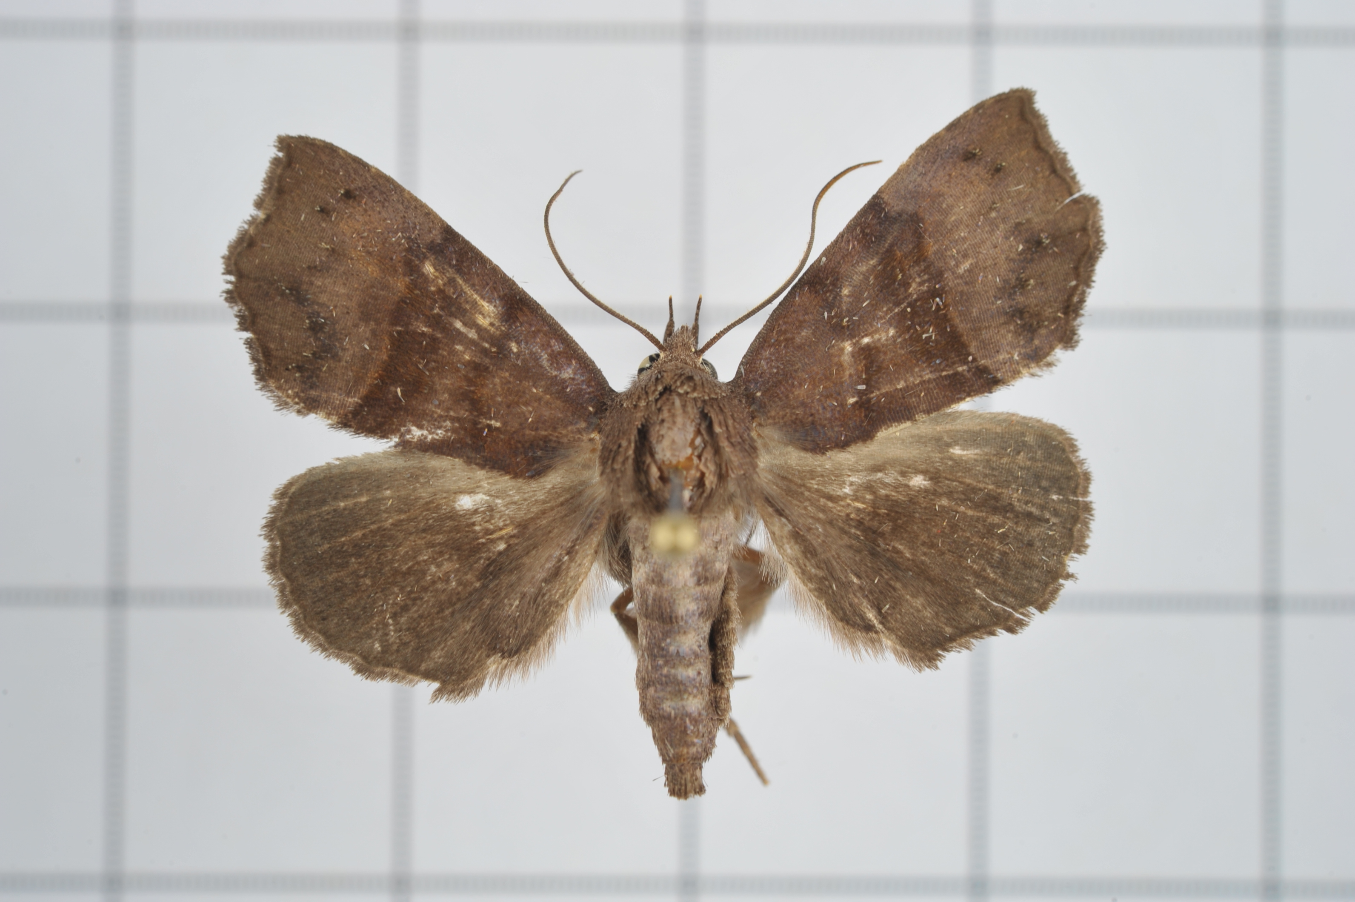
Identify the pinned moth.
Thalatta fasciosa
